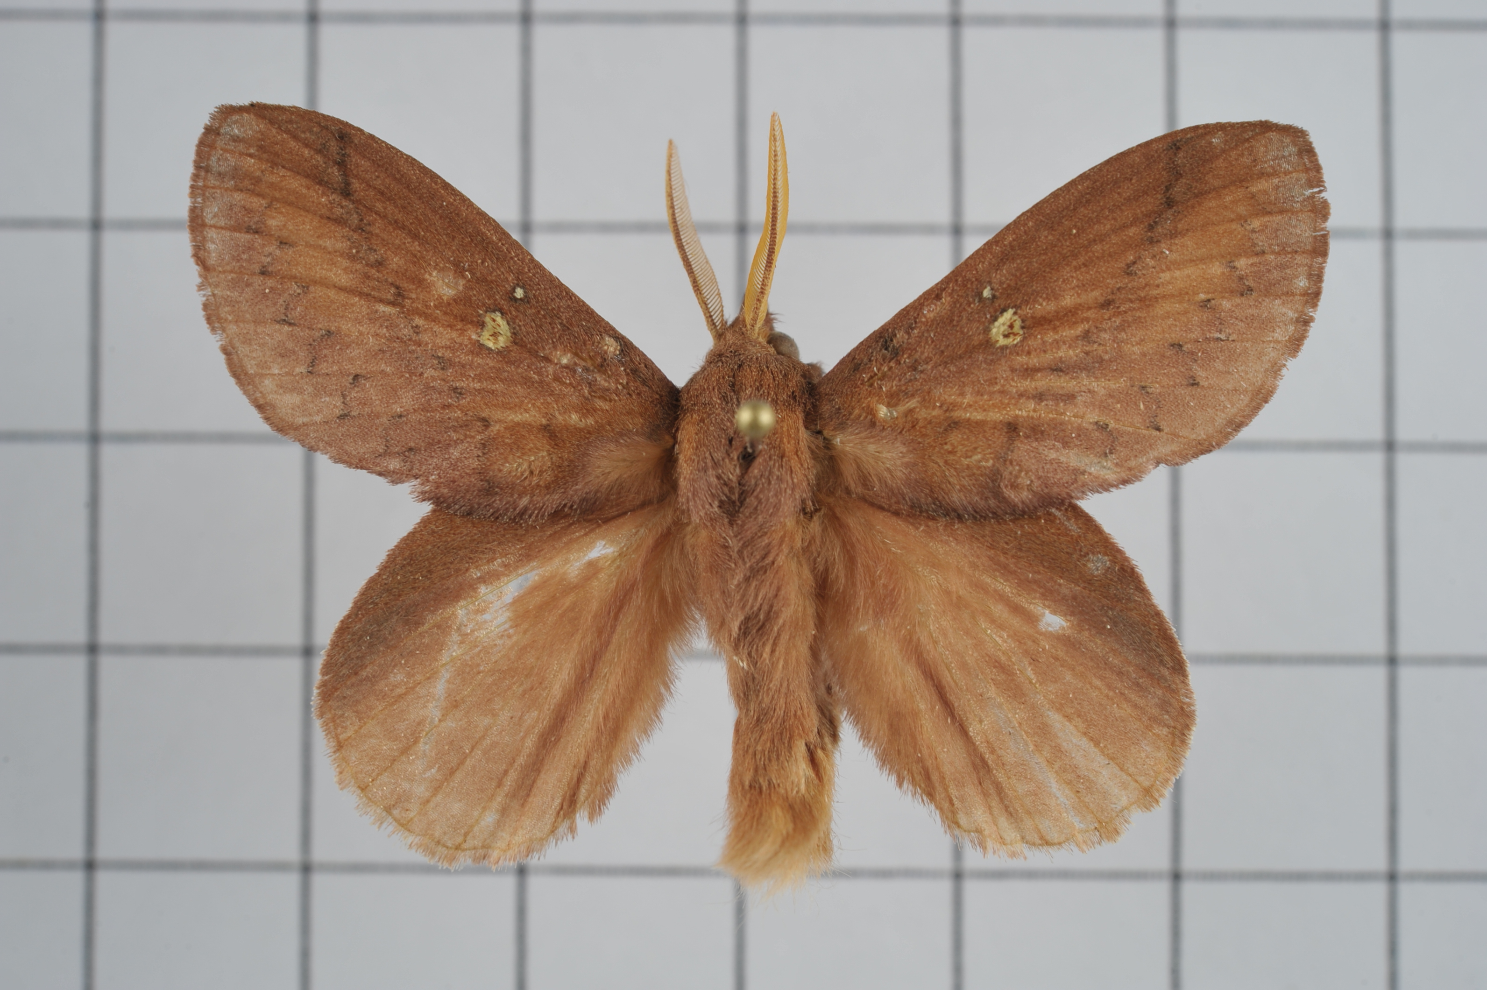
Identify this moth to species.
Euthrix laeta arina
